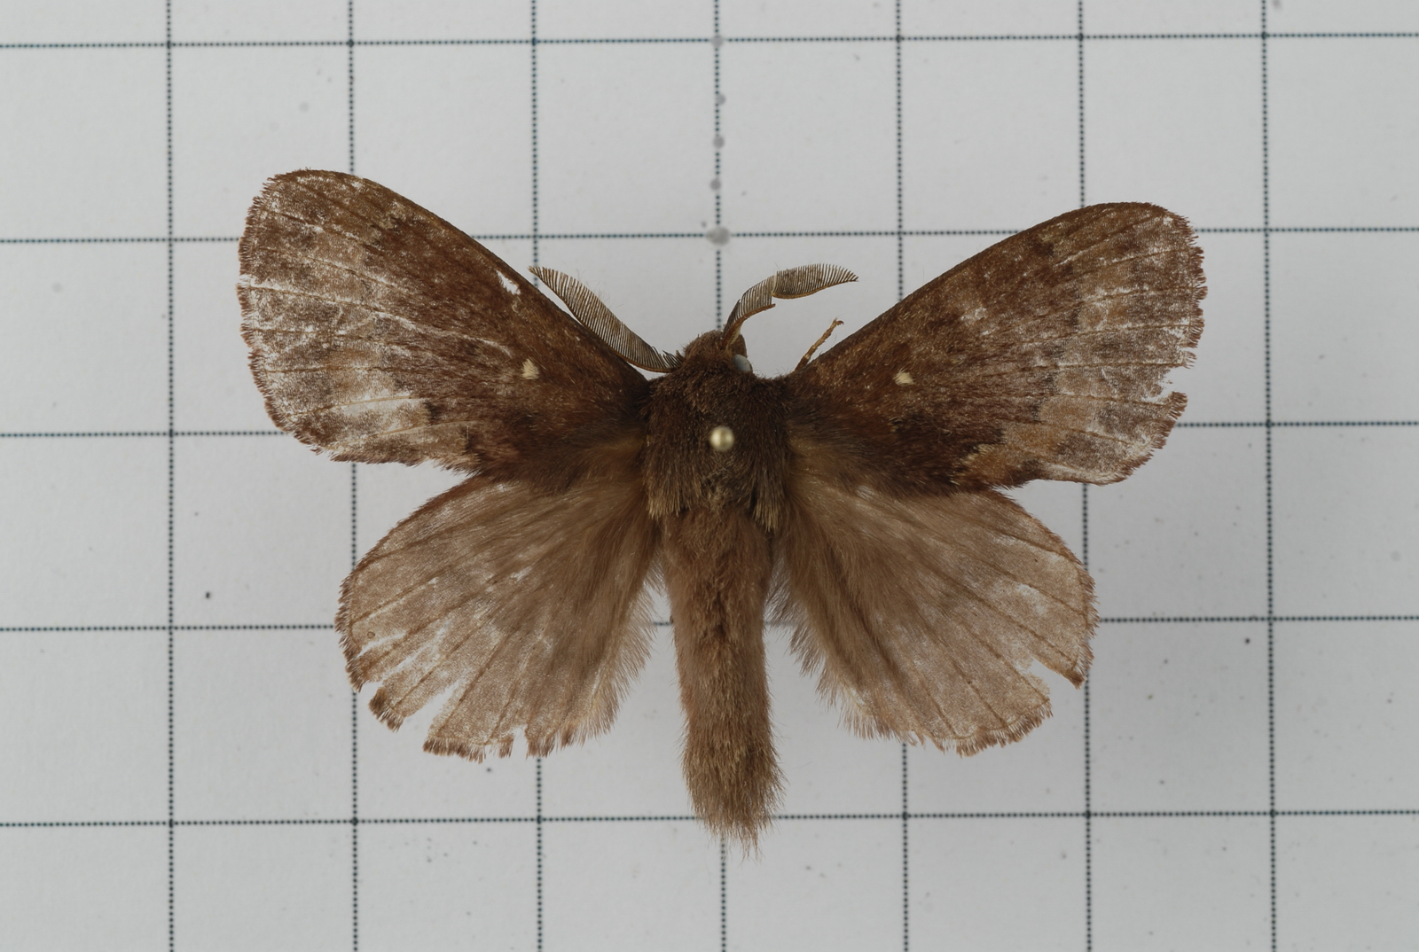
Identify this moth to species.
Dendrolimus arizana
